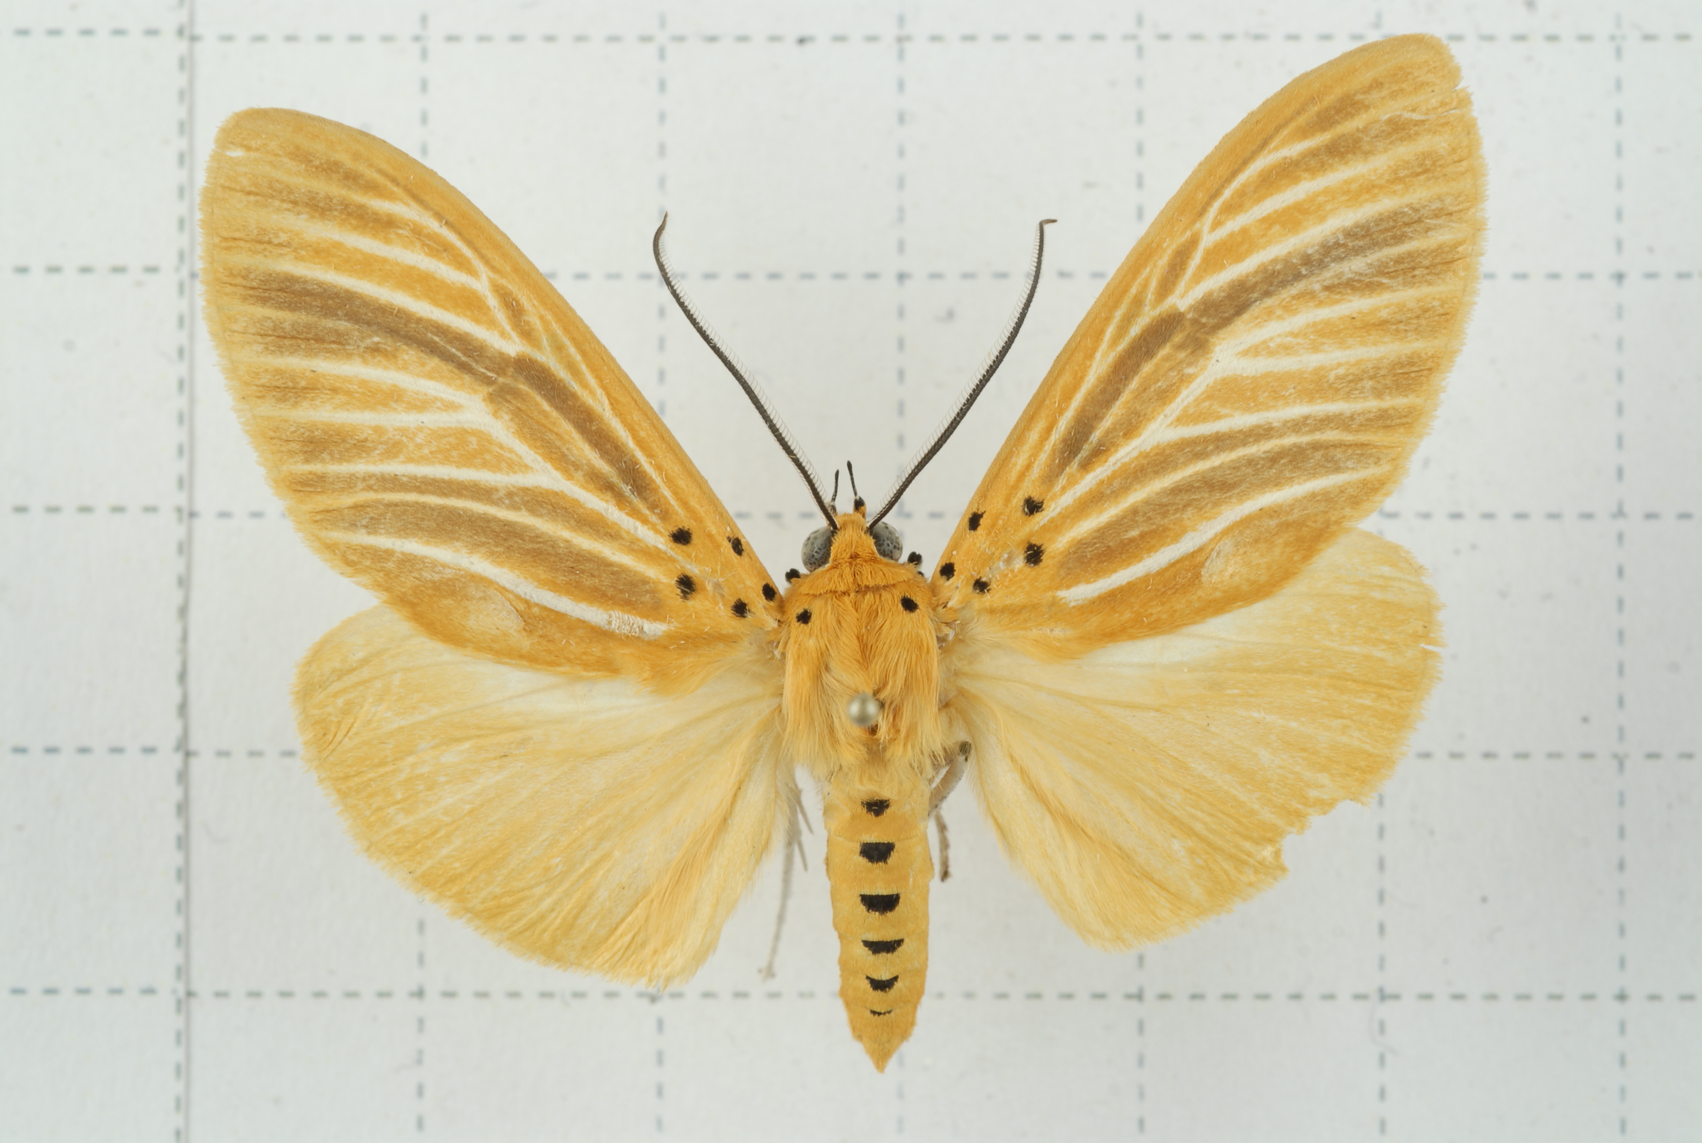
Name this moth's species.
Asota egens confinis
